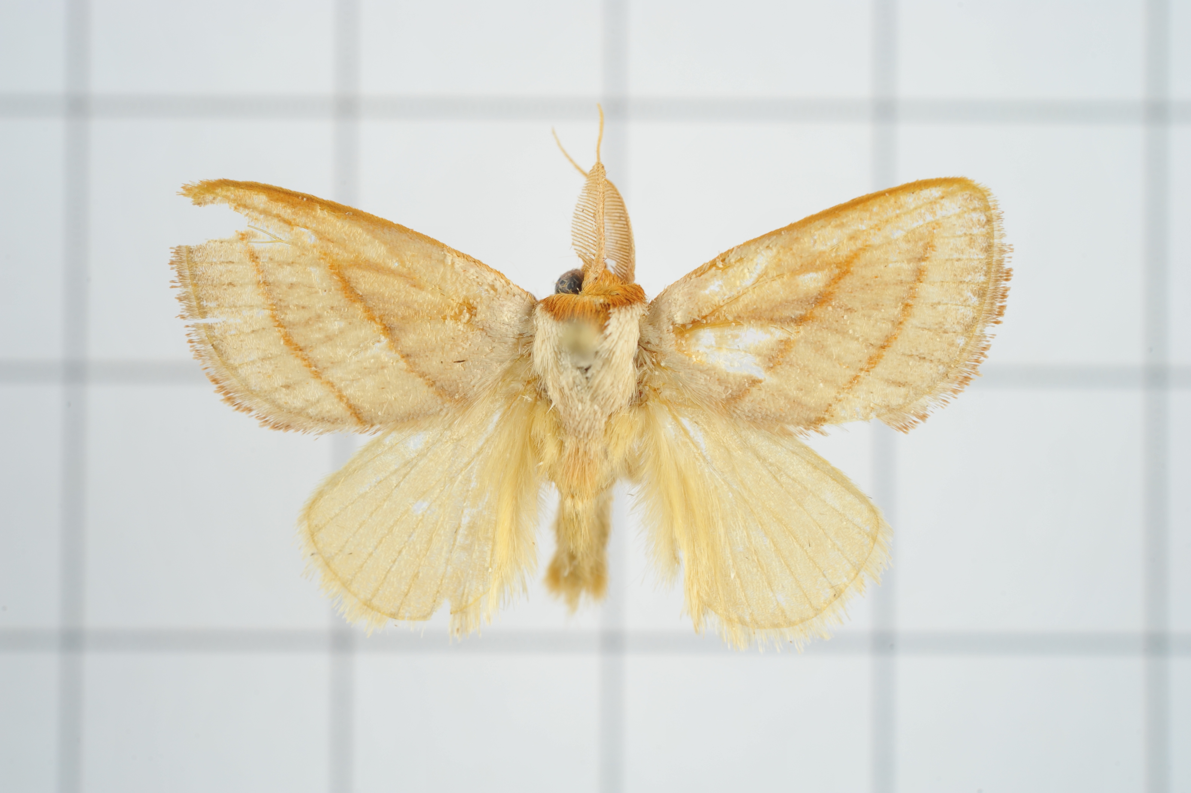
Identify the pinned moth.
Cania heppneri
